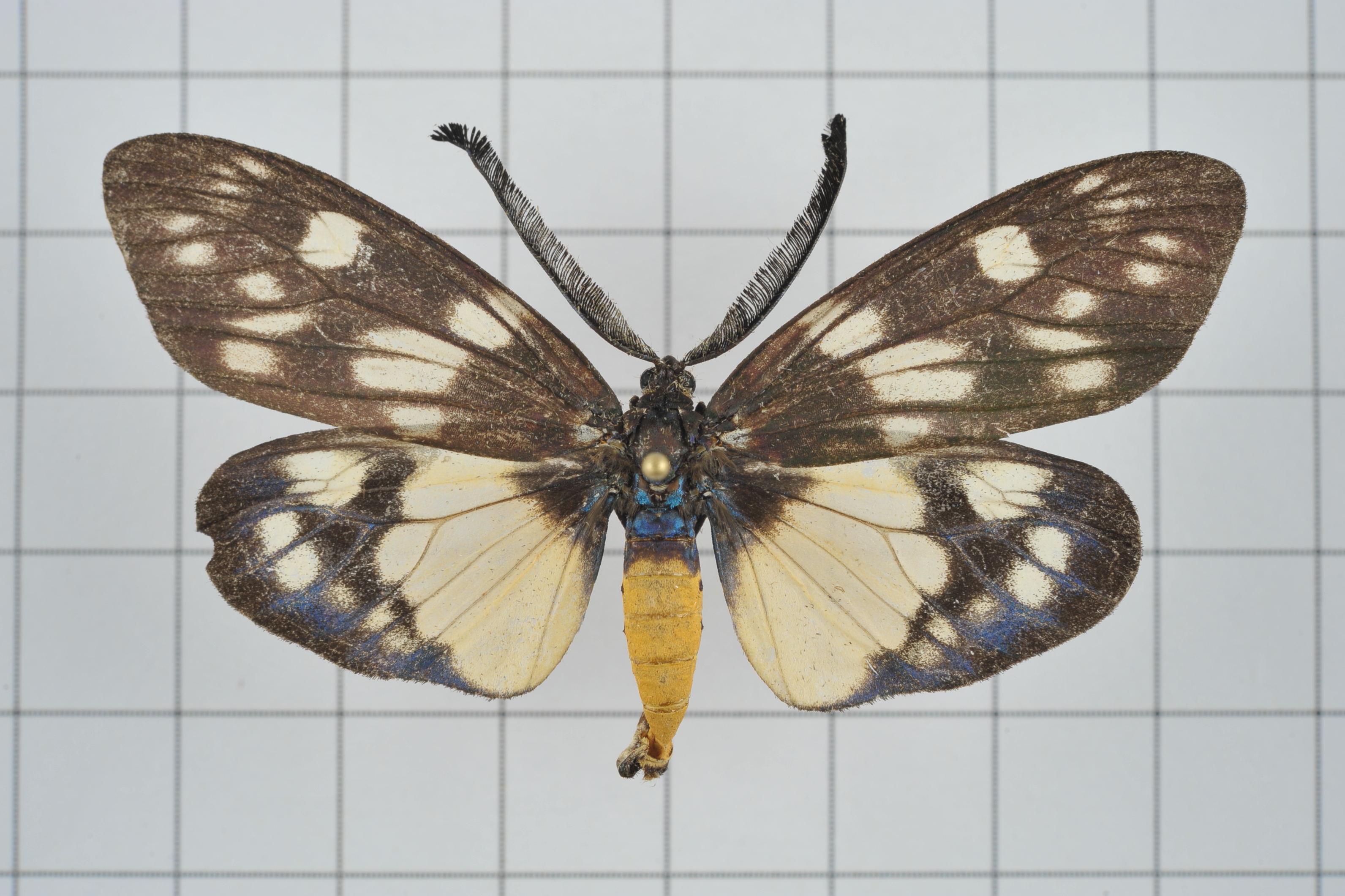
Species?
Eterusia aedea formosana
